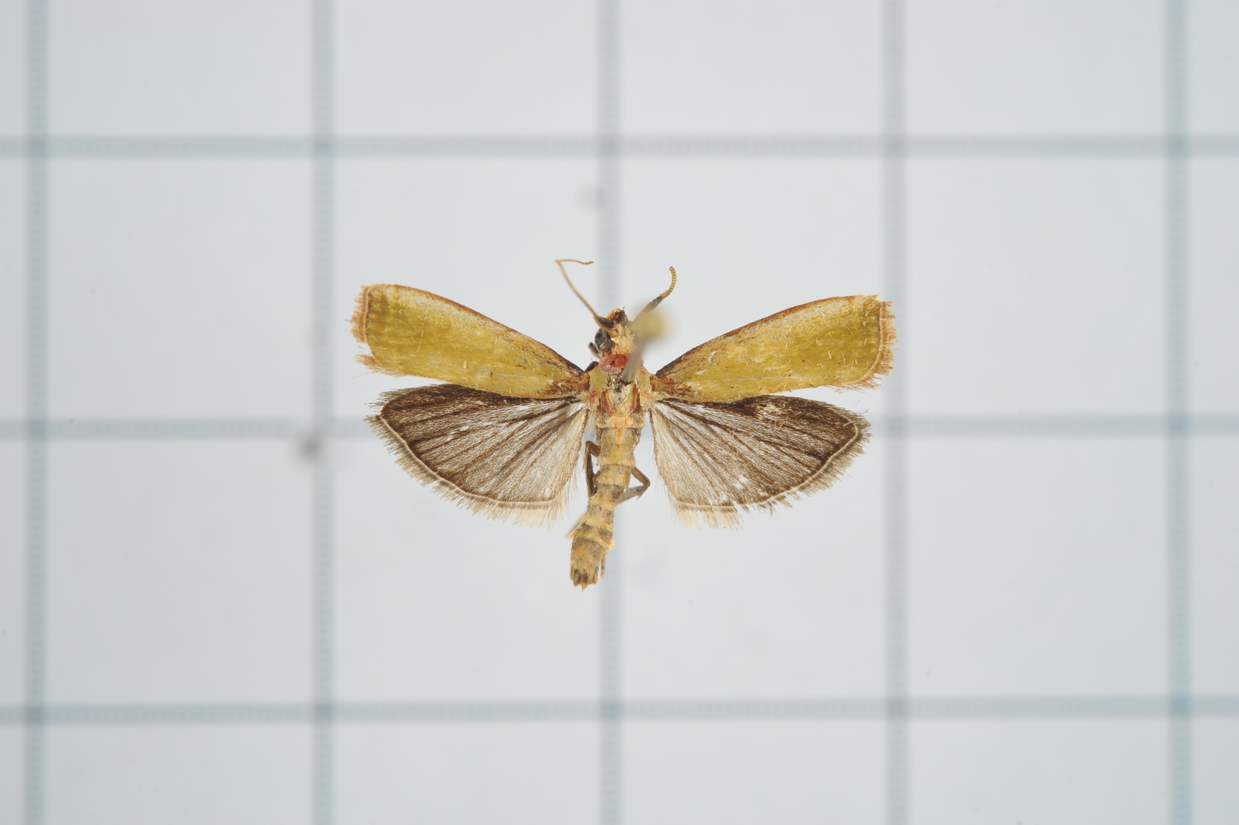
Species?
Volobilis chloropterella
